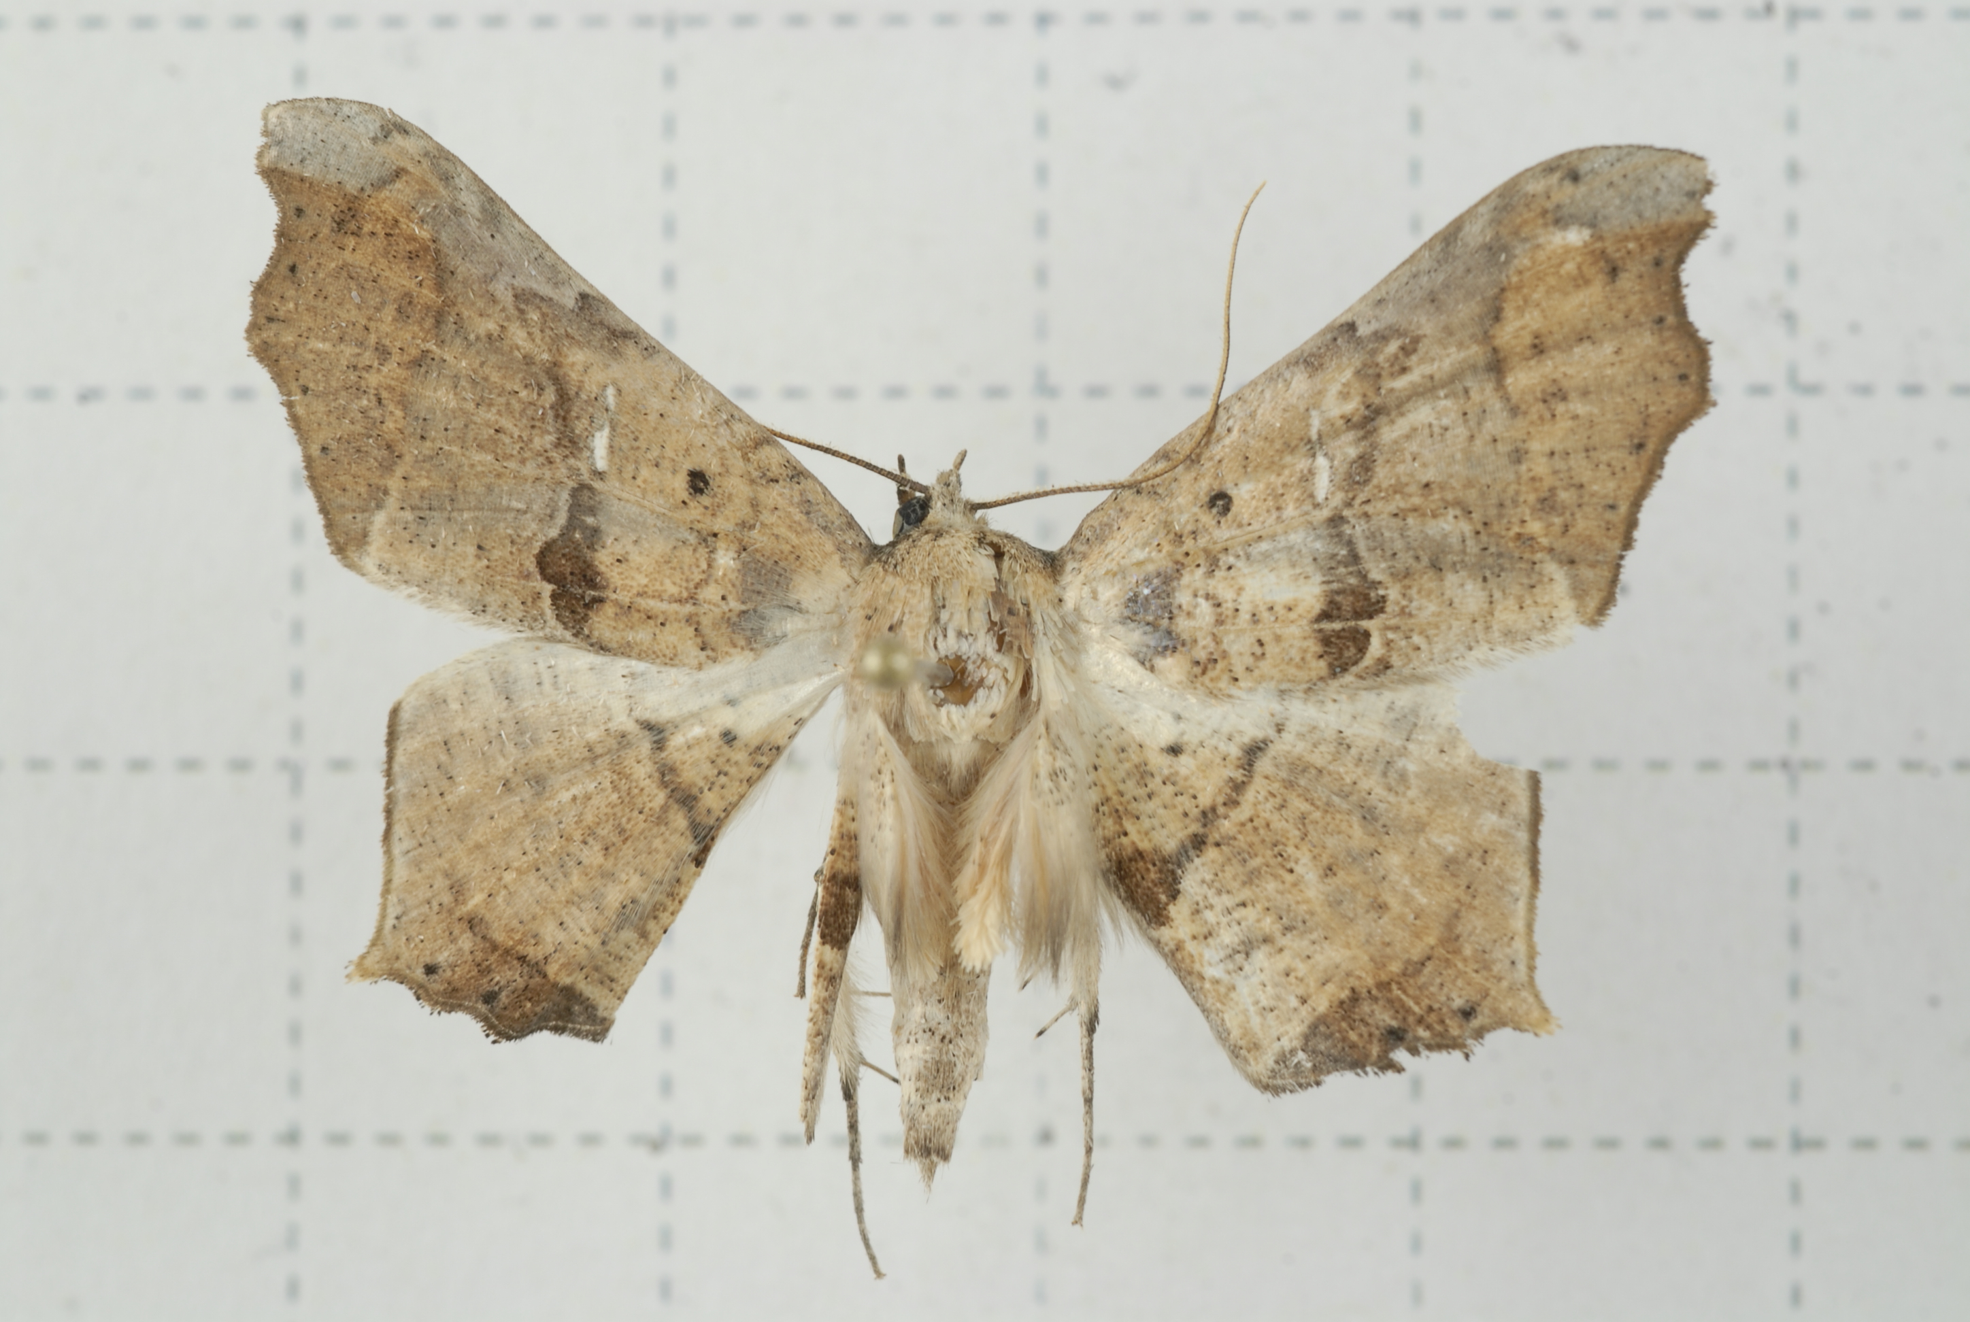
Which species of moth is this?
Semiothisops macariata
